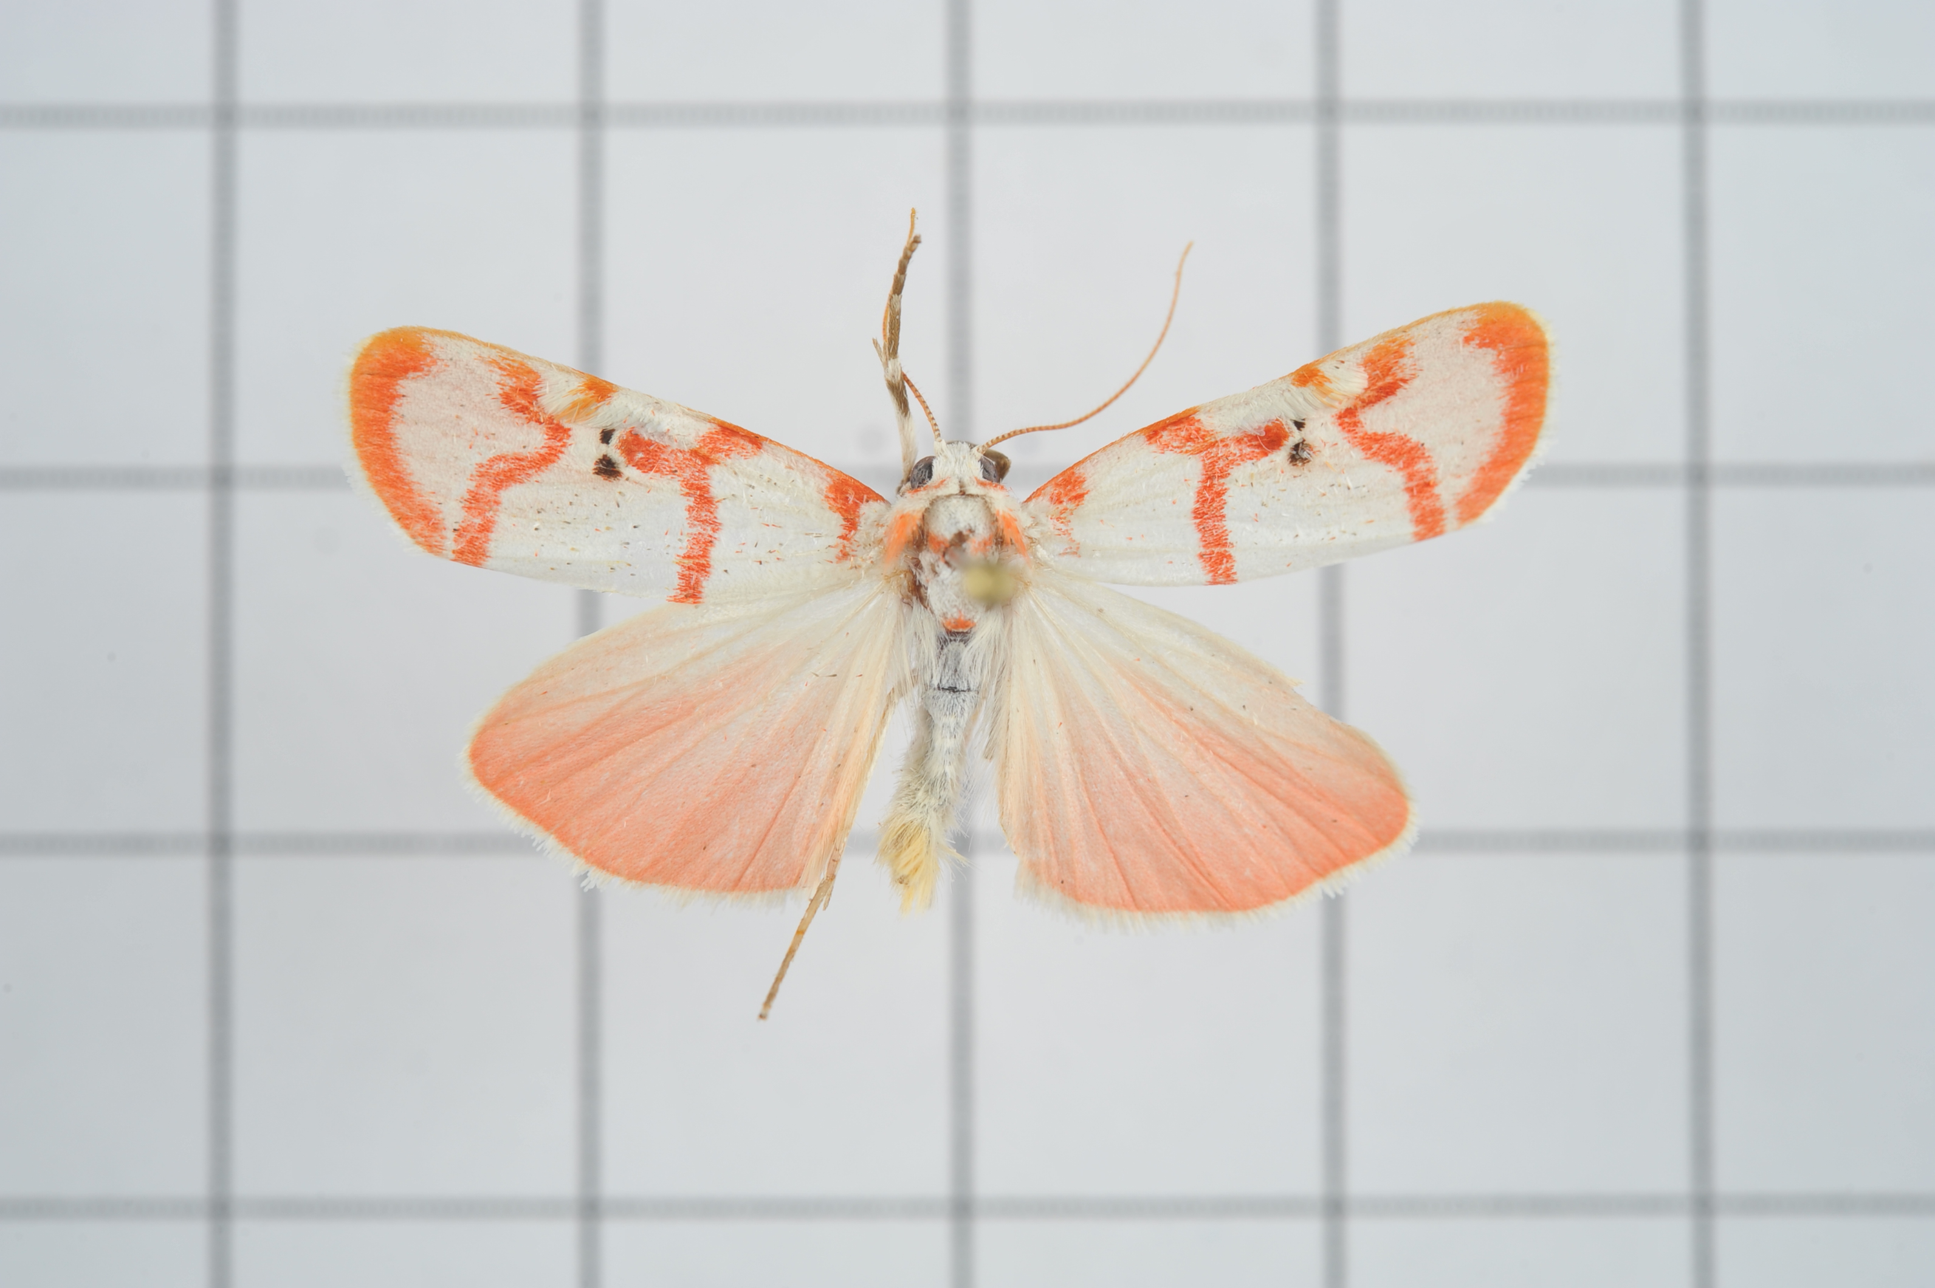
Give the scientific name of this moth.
Cyana hamata hamata
